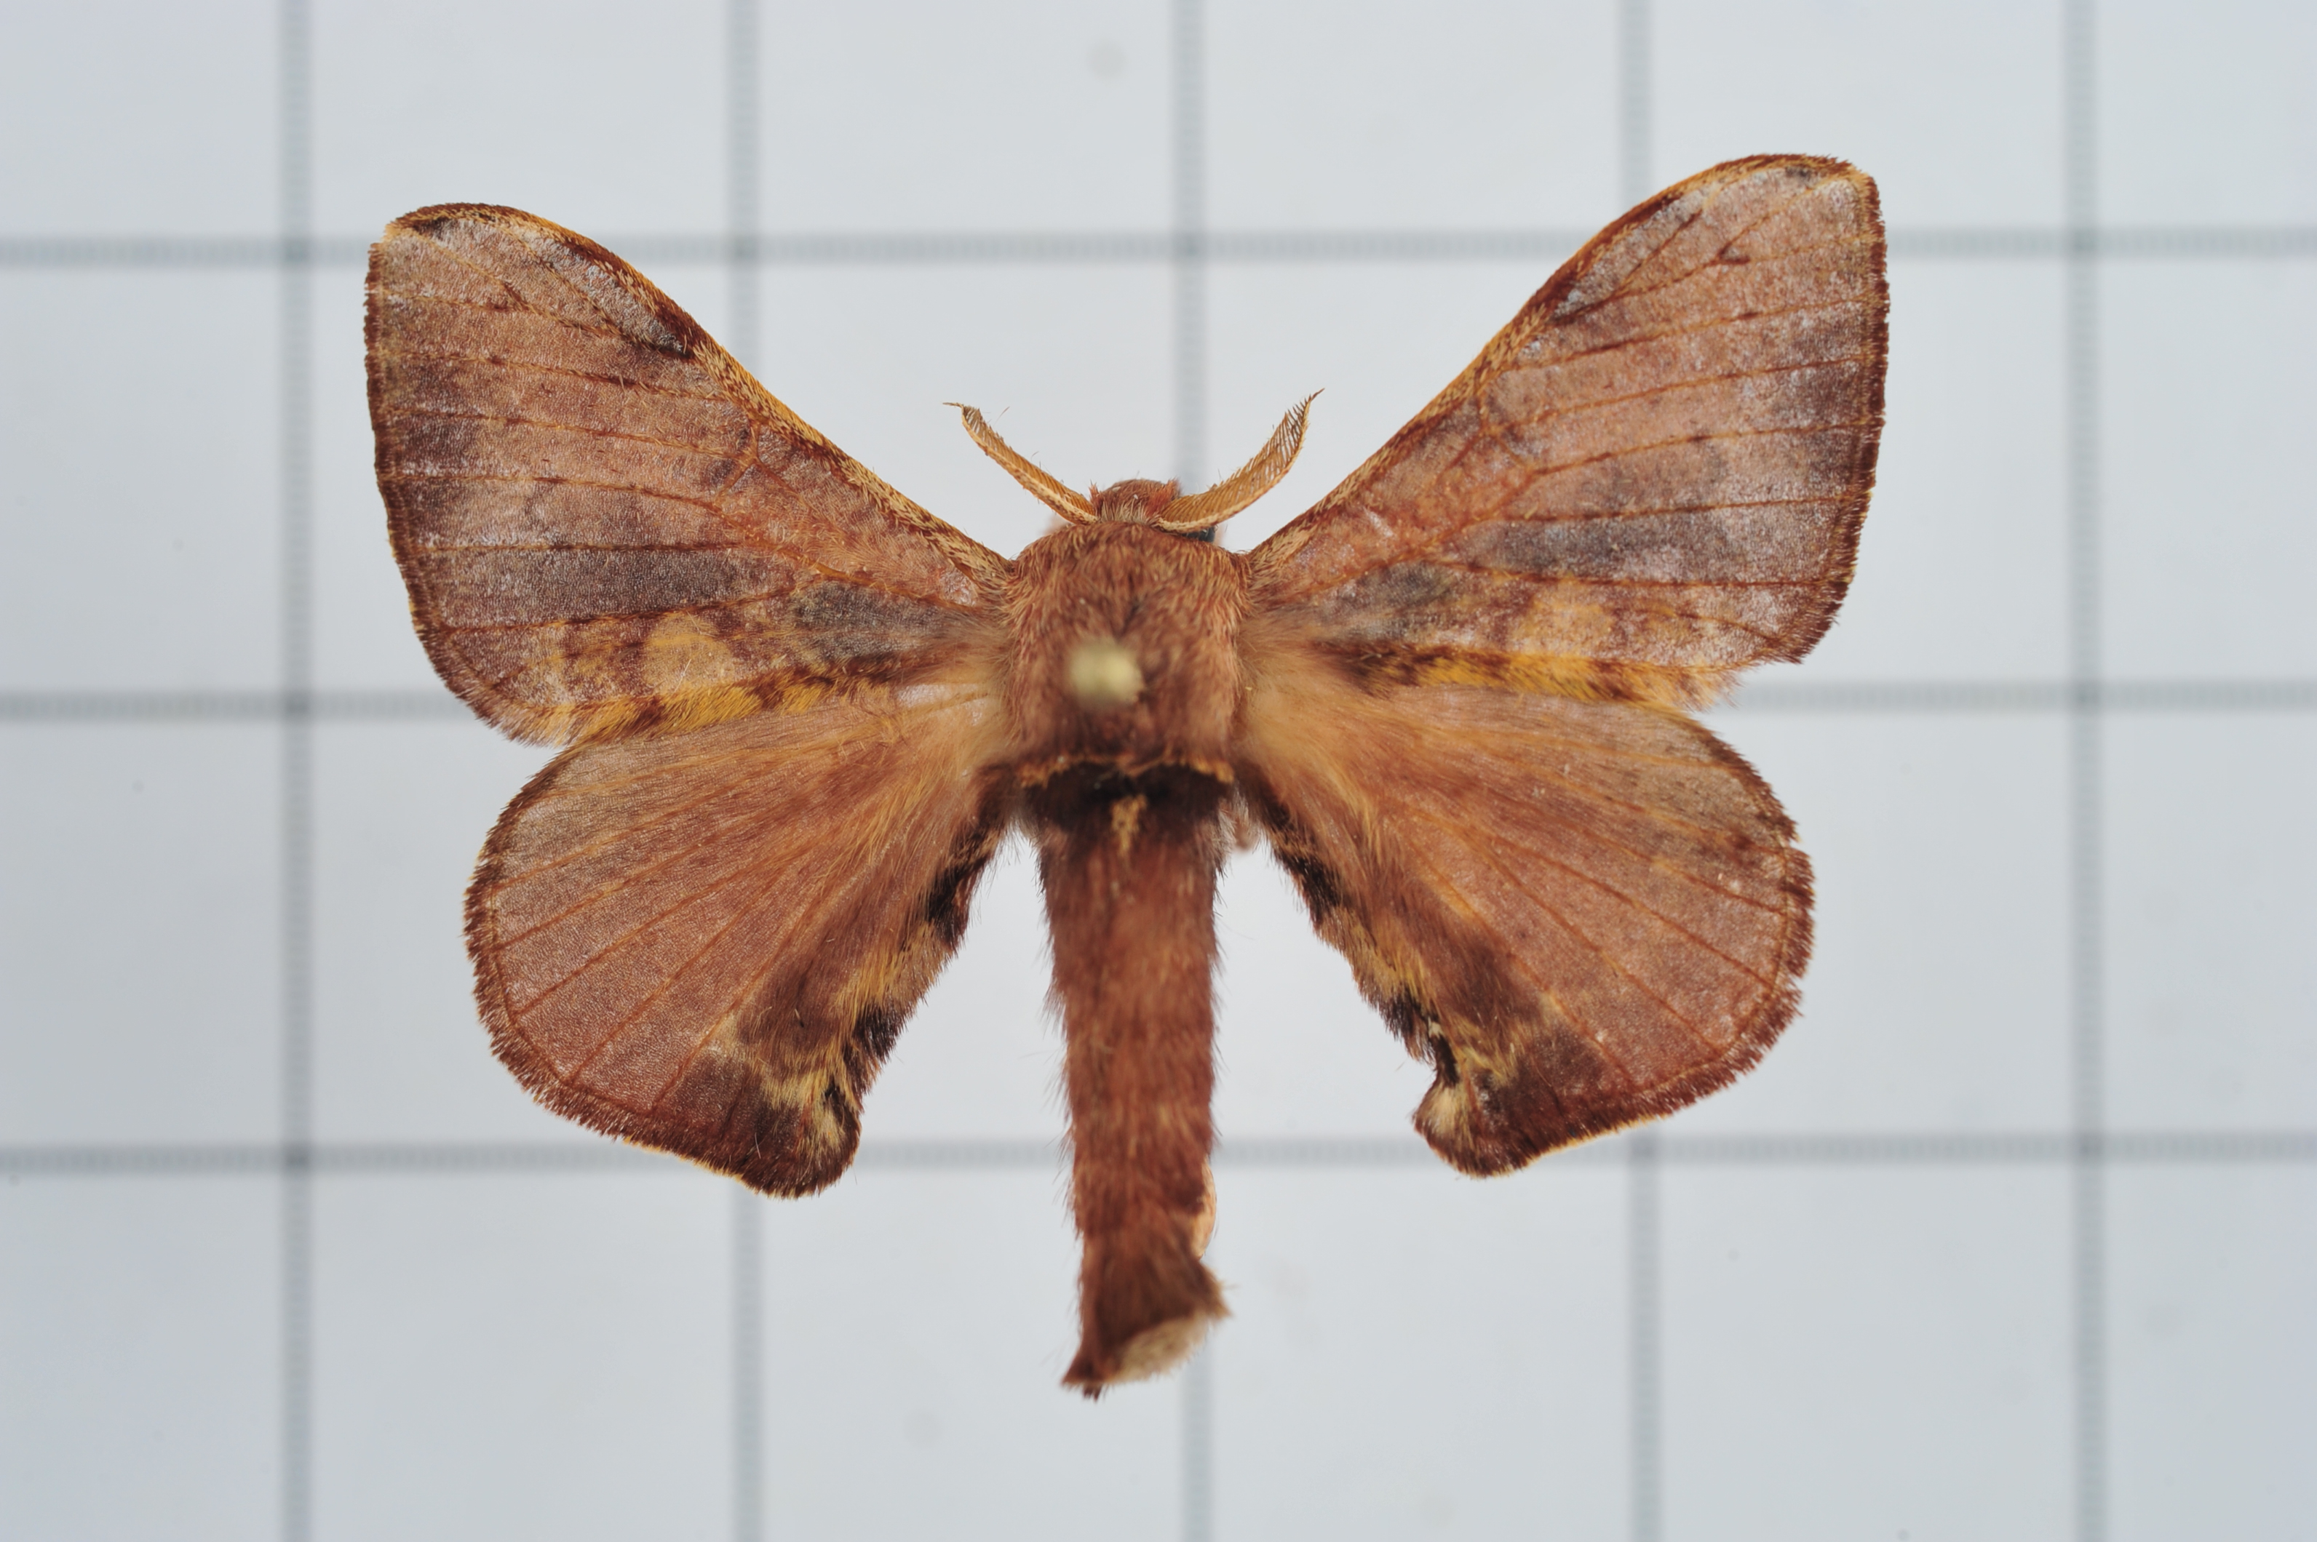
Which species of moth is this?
Triuncina brunnea
